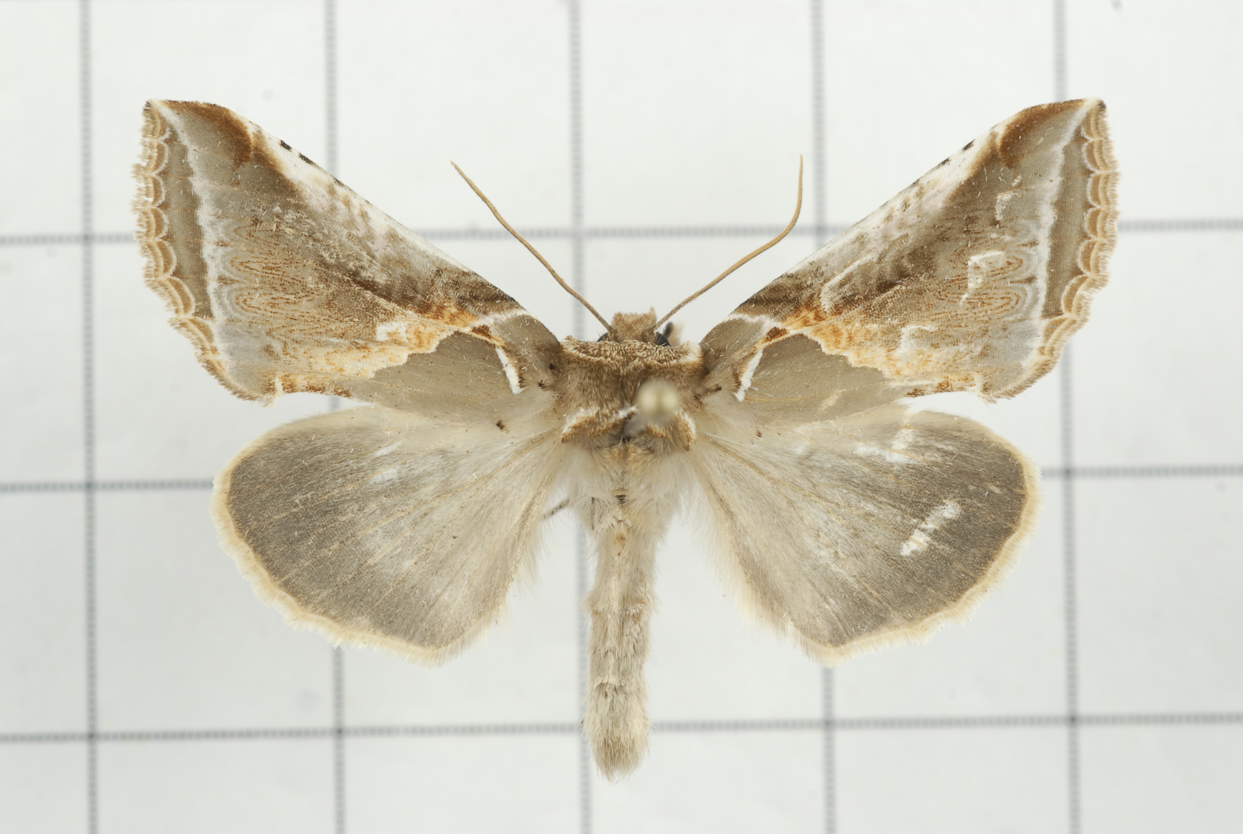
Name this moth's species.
Habrosyne indica formosana
